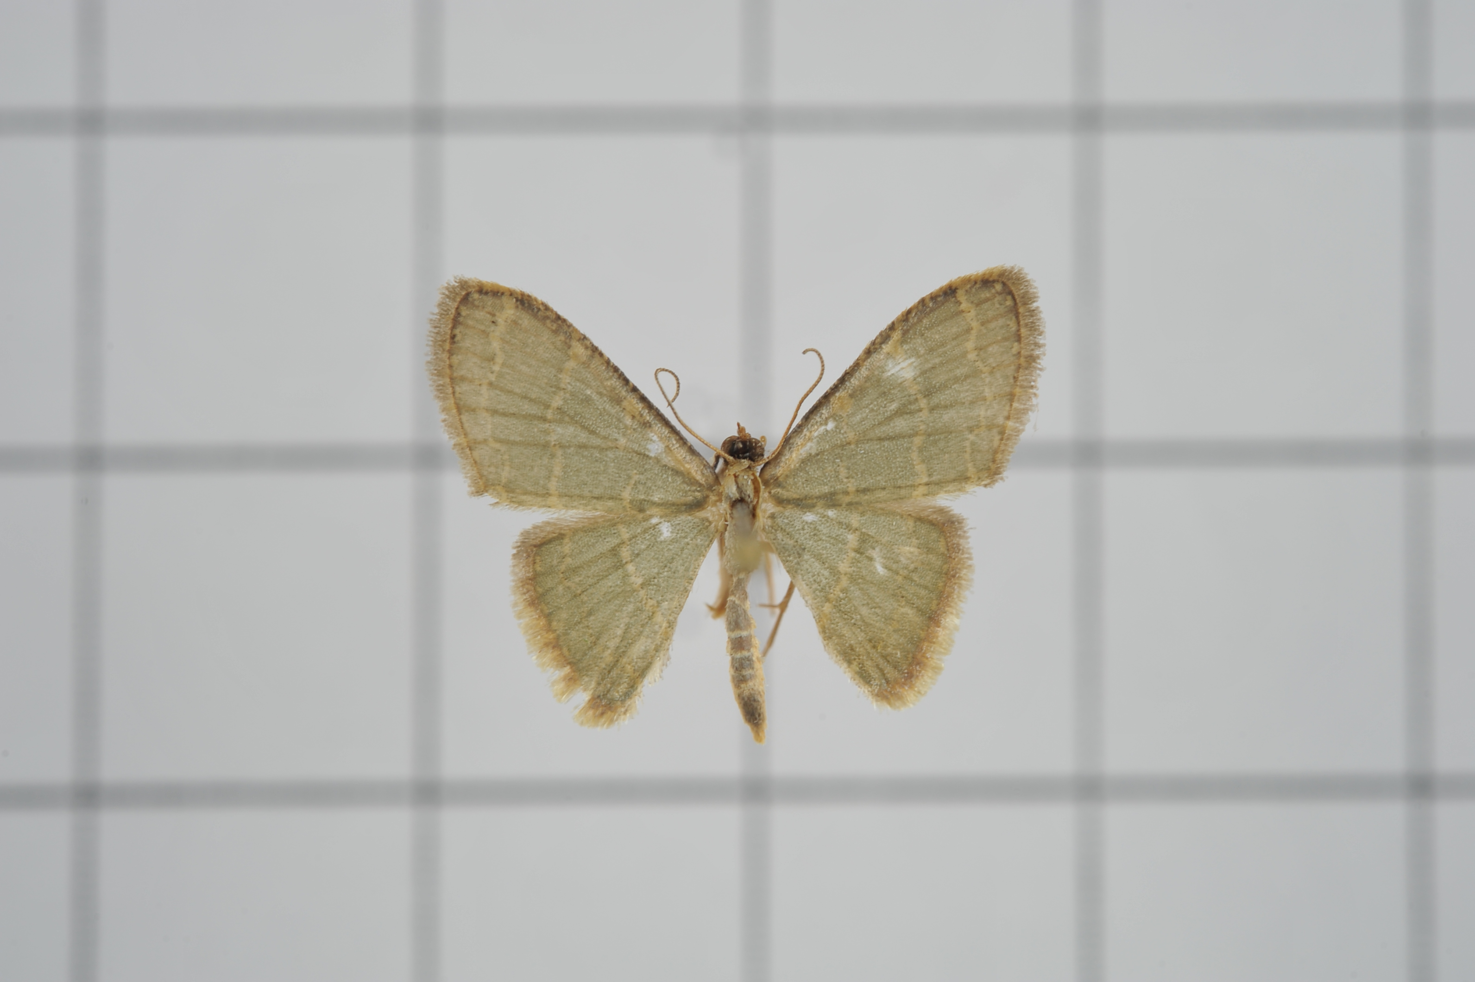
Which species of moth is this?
Lophophleps purpurea
